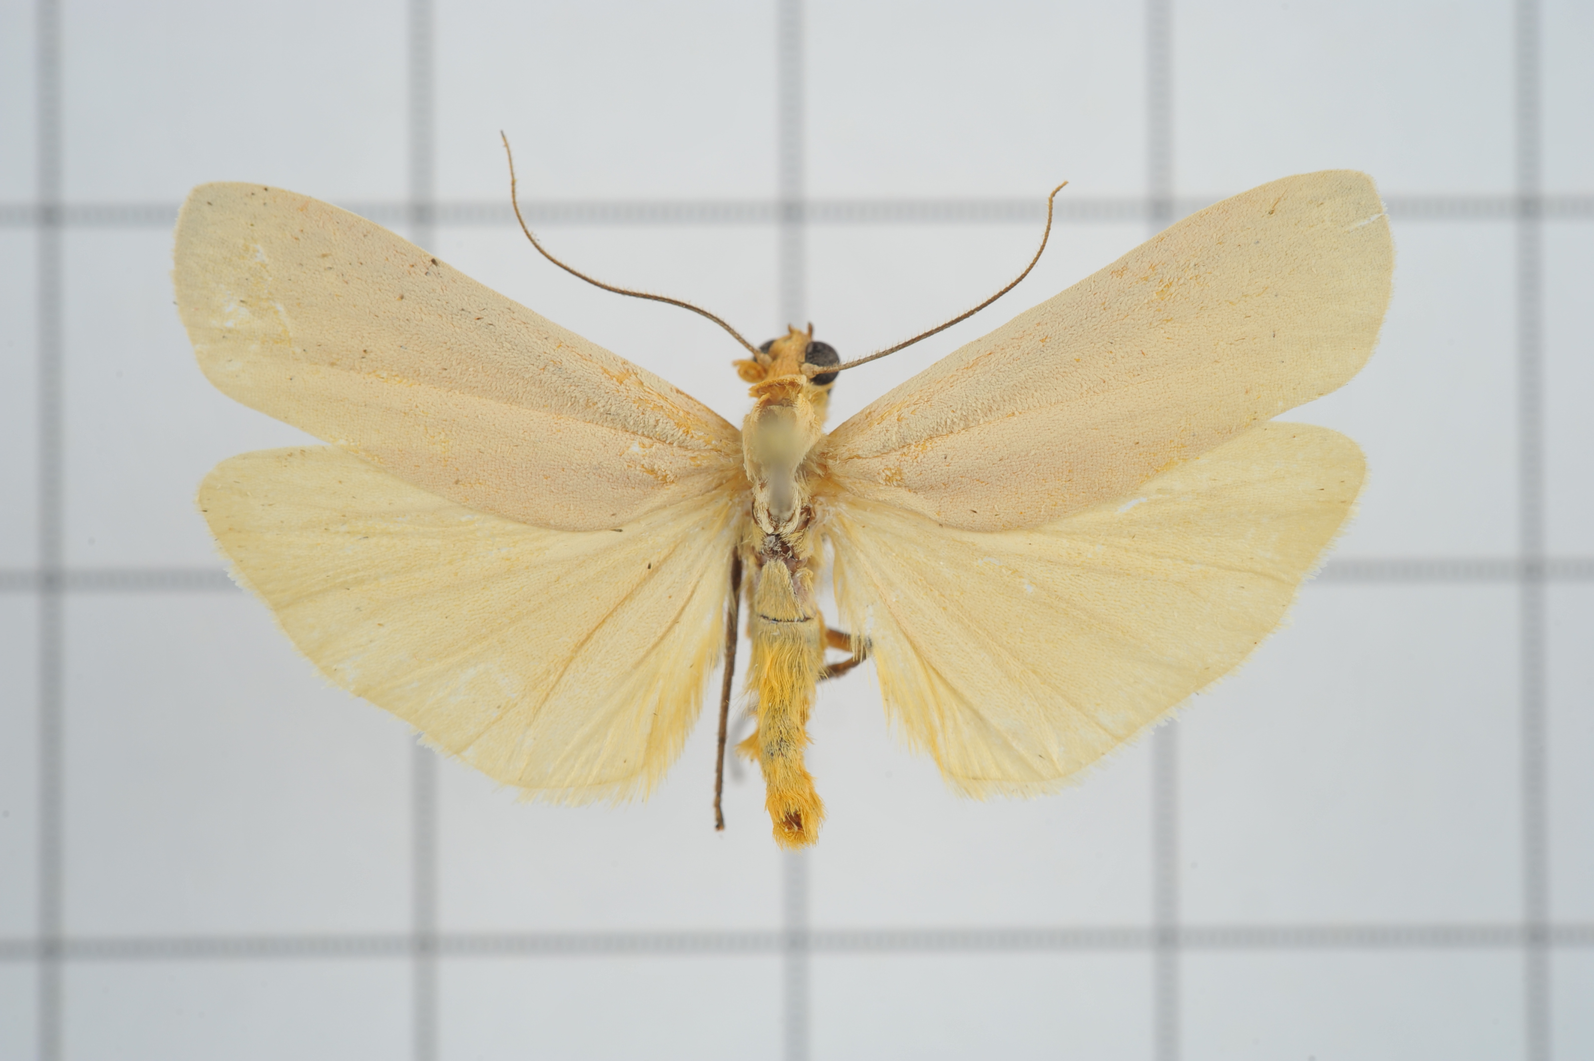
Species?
Eilema ranrunensis
